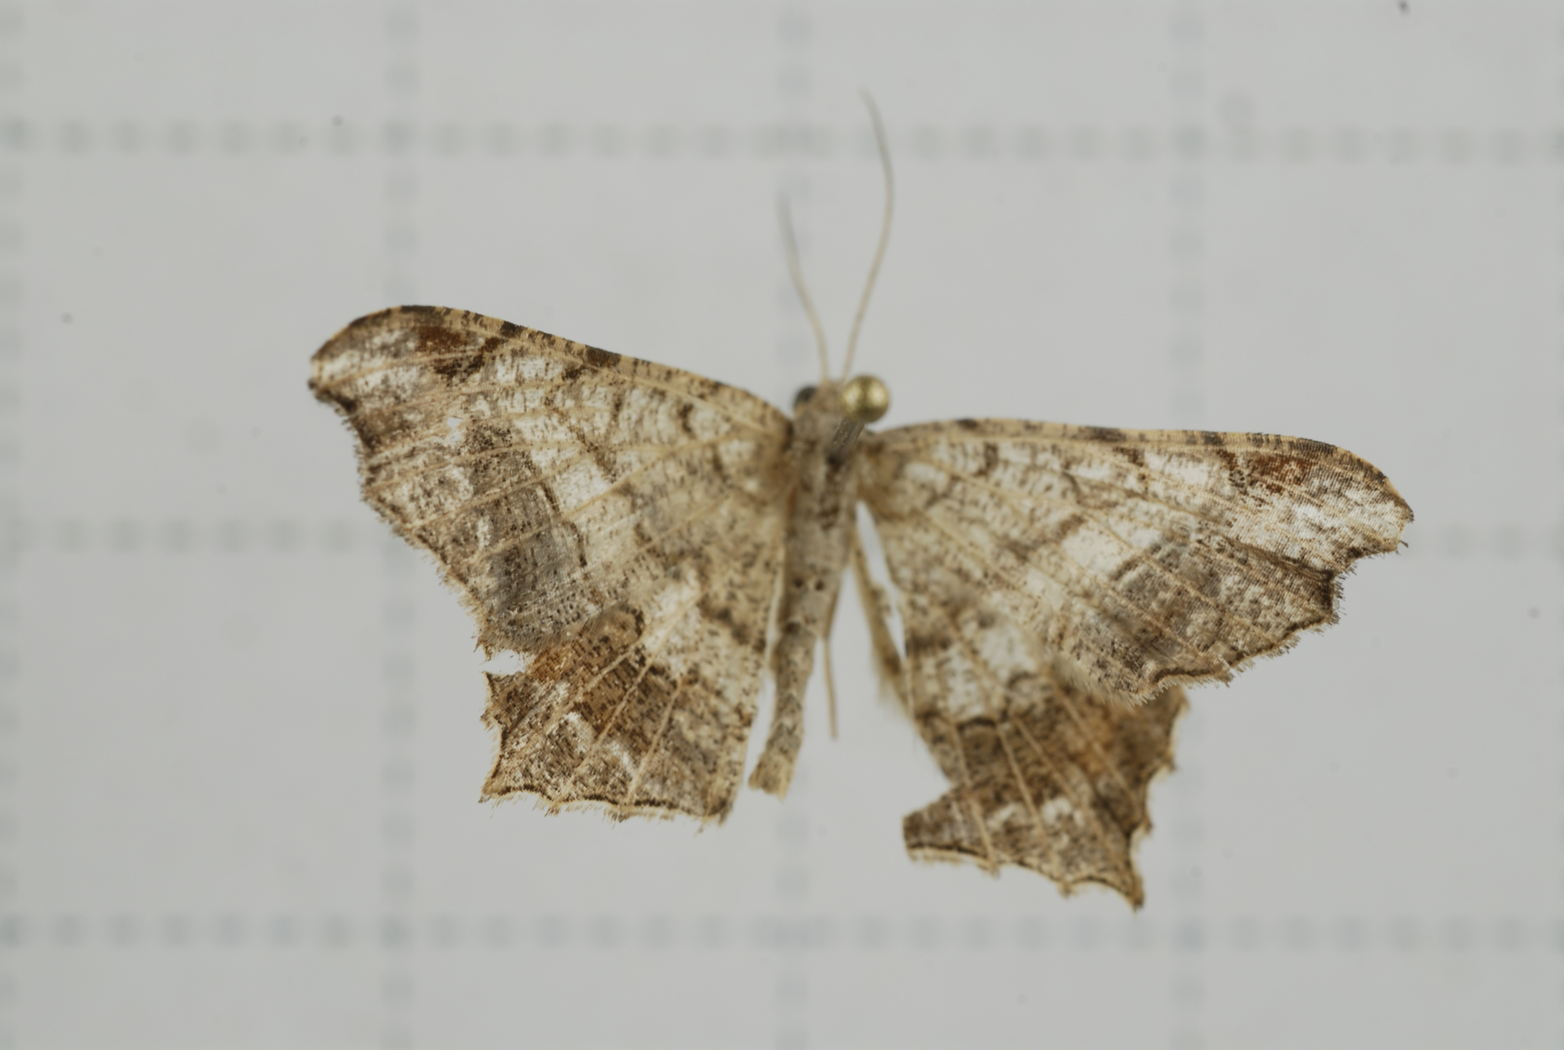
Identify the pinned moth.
Chiasmia emersaria
